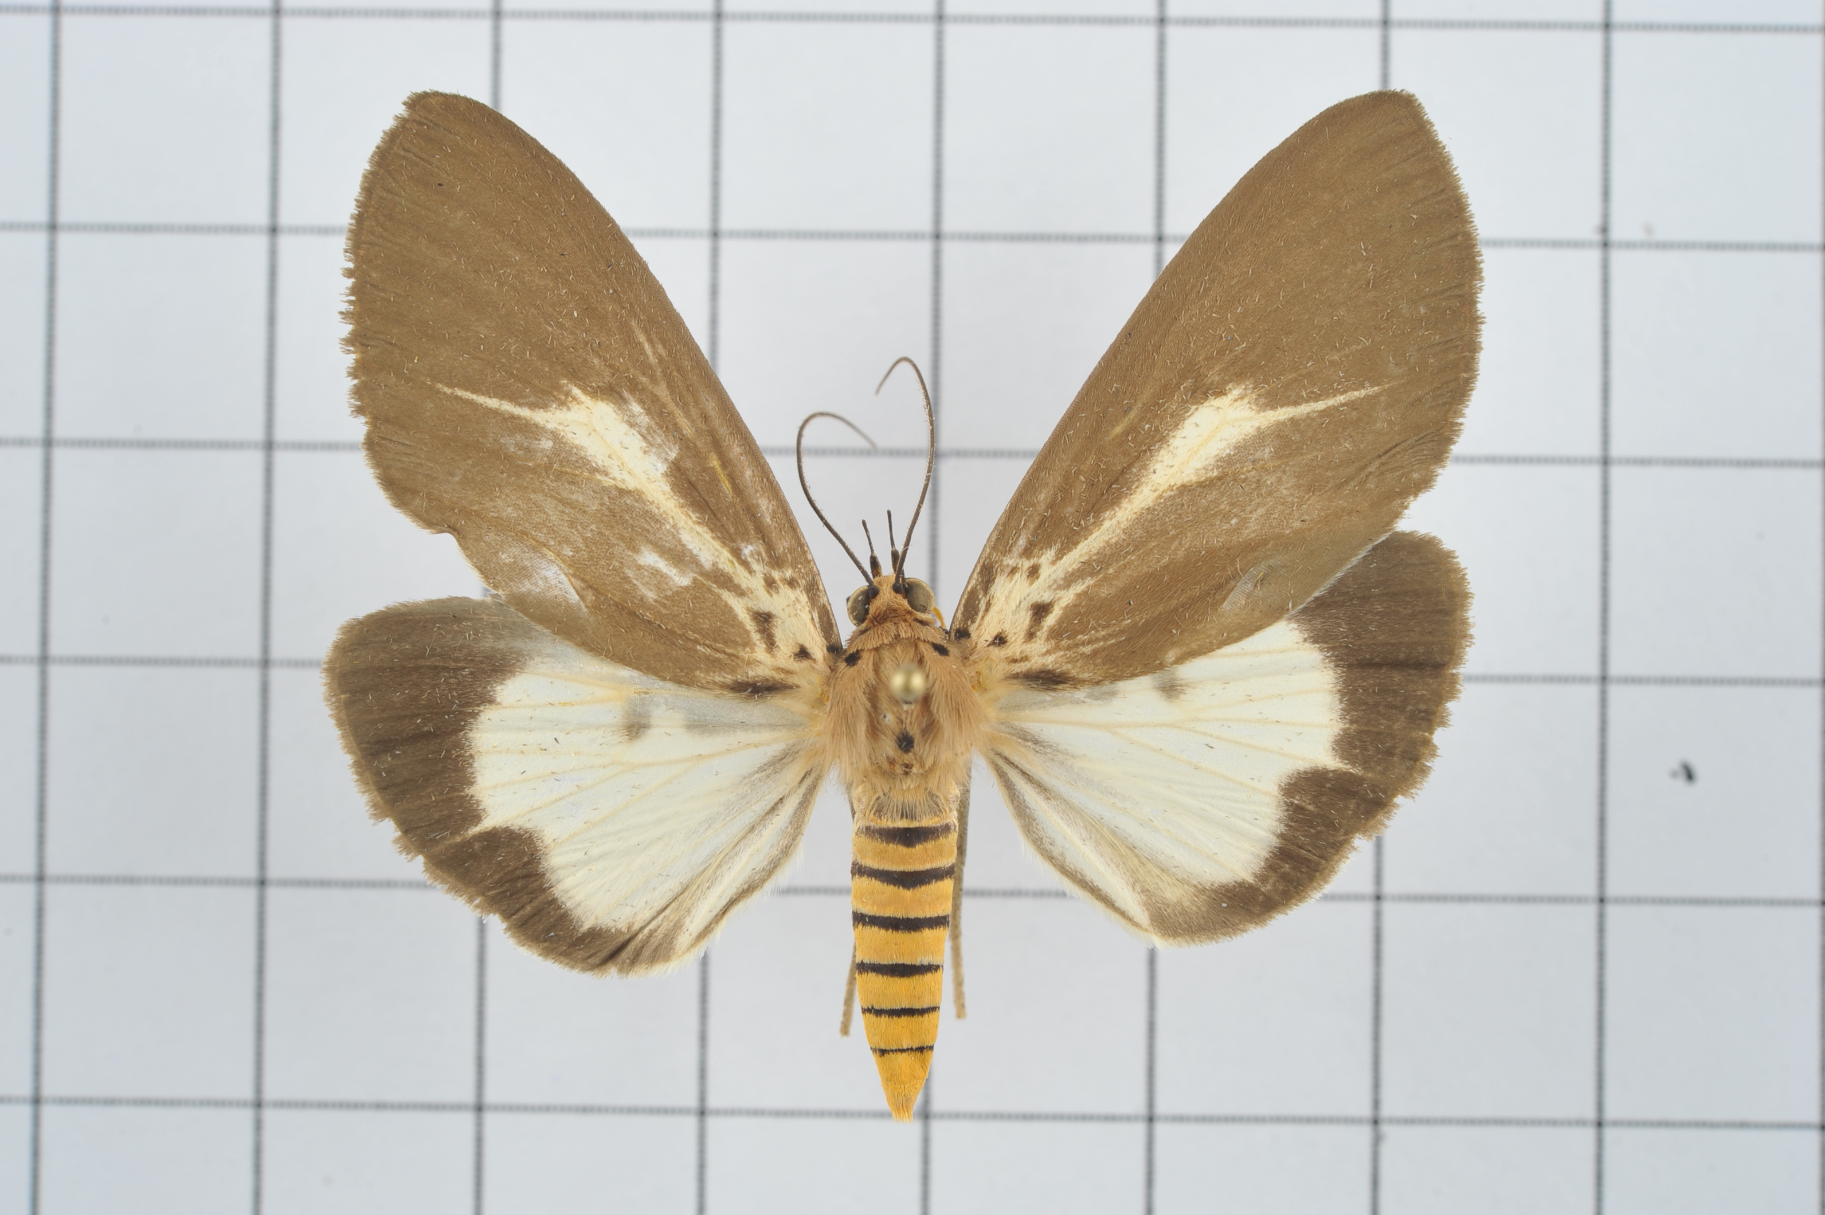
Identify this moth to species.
Asota heliconia zebrina
